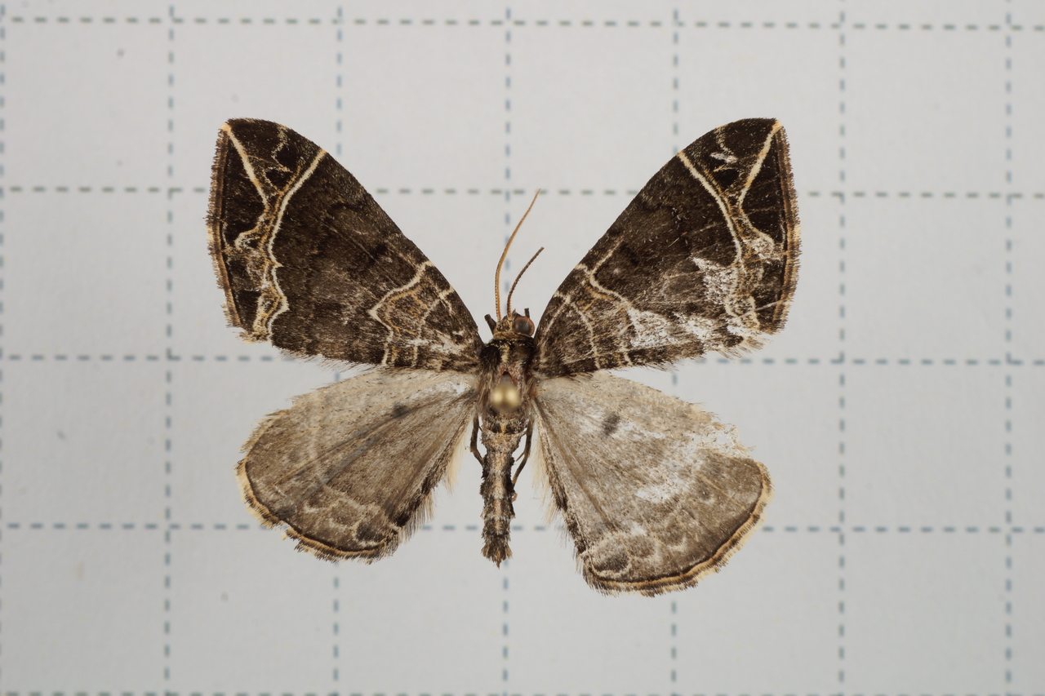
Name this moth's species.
Ecliptopera recordans
